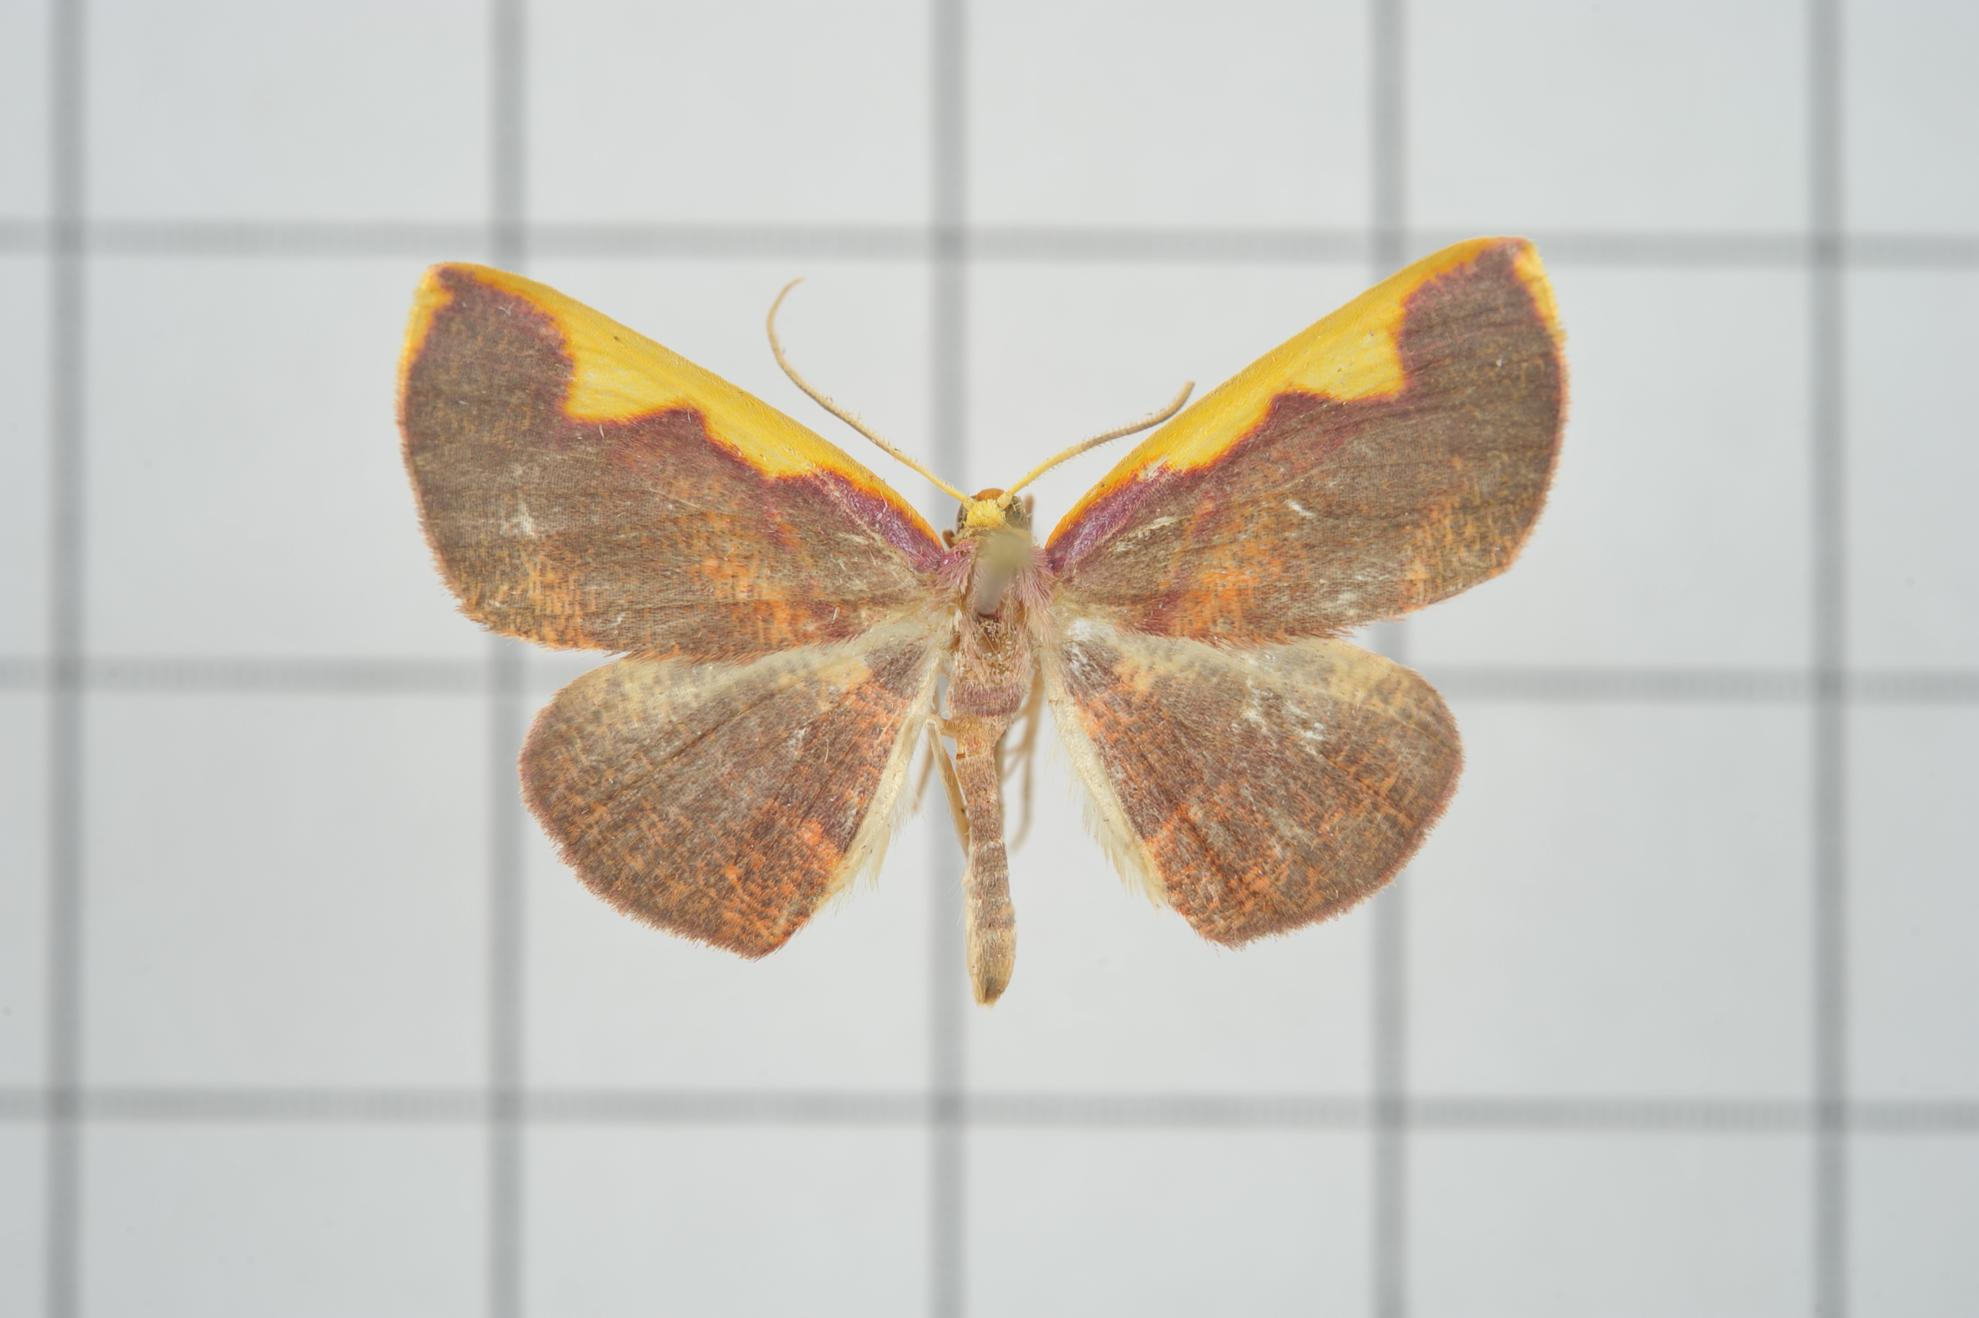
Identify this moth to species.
Nothomiza flavicosta
